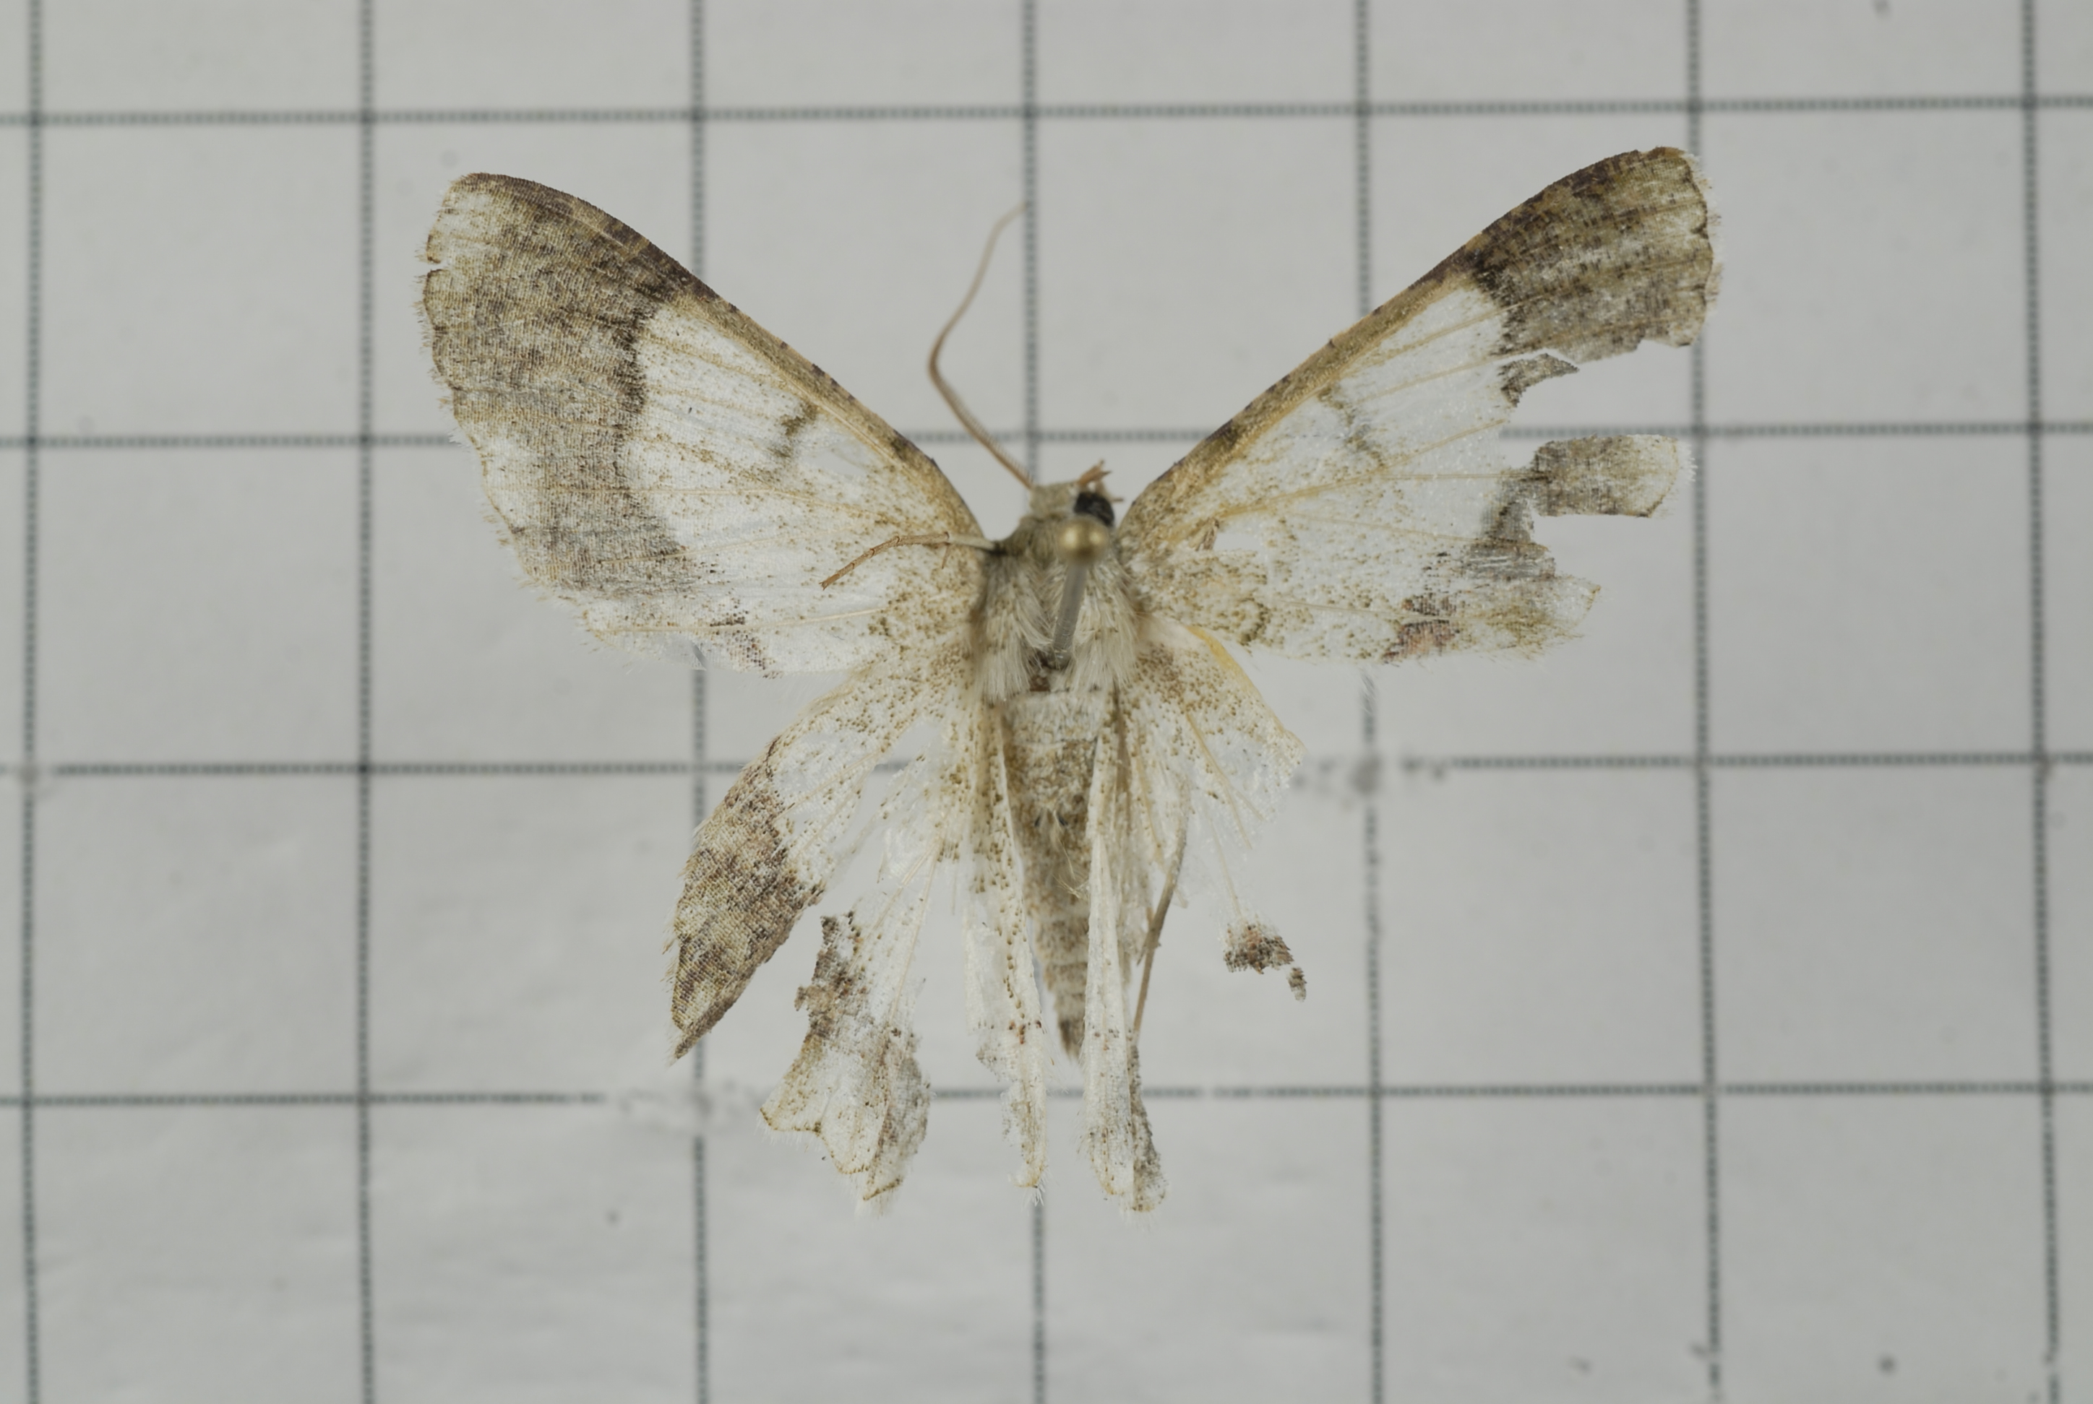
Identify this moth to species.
Pingasa ruginaria pacifica
